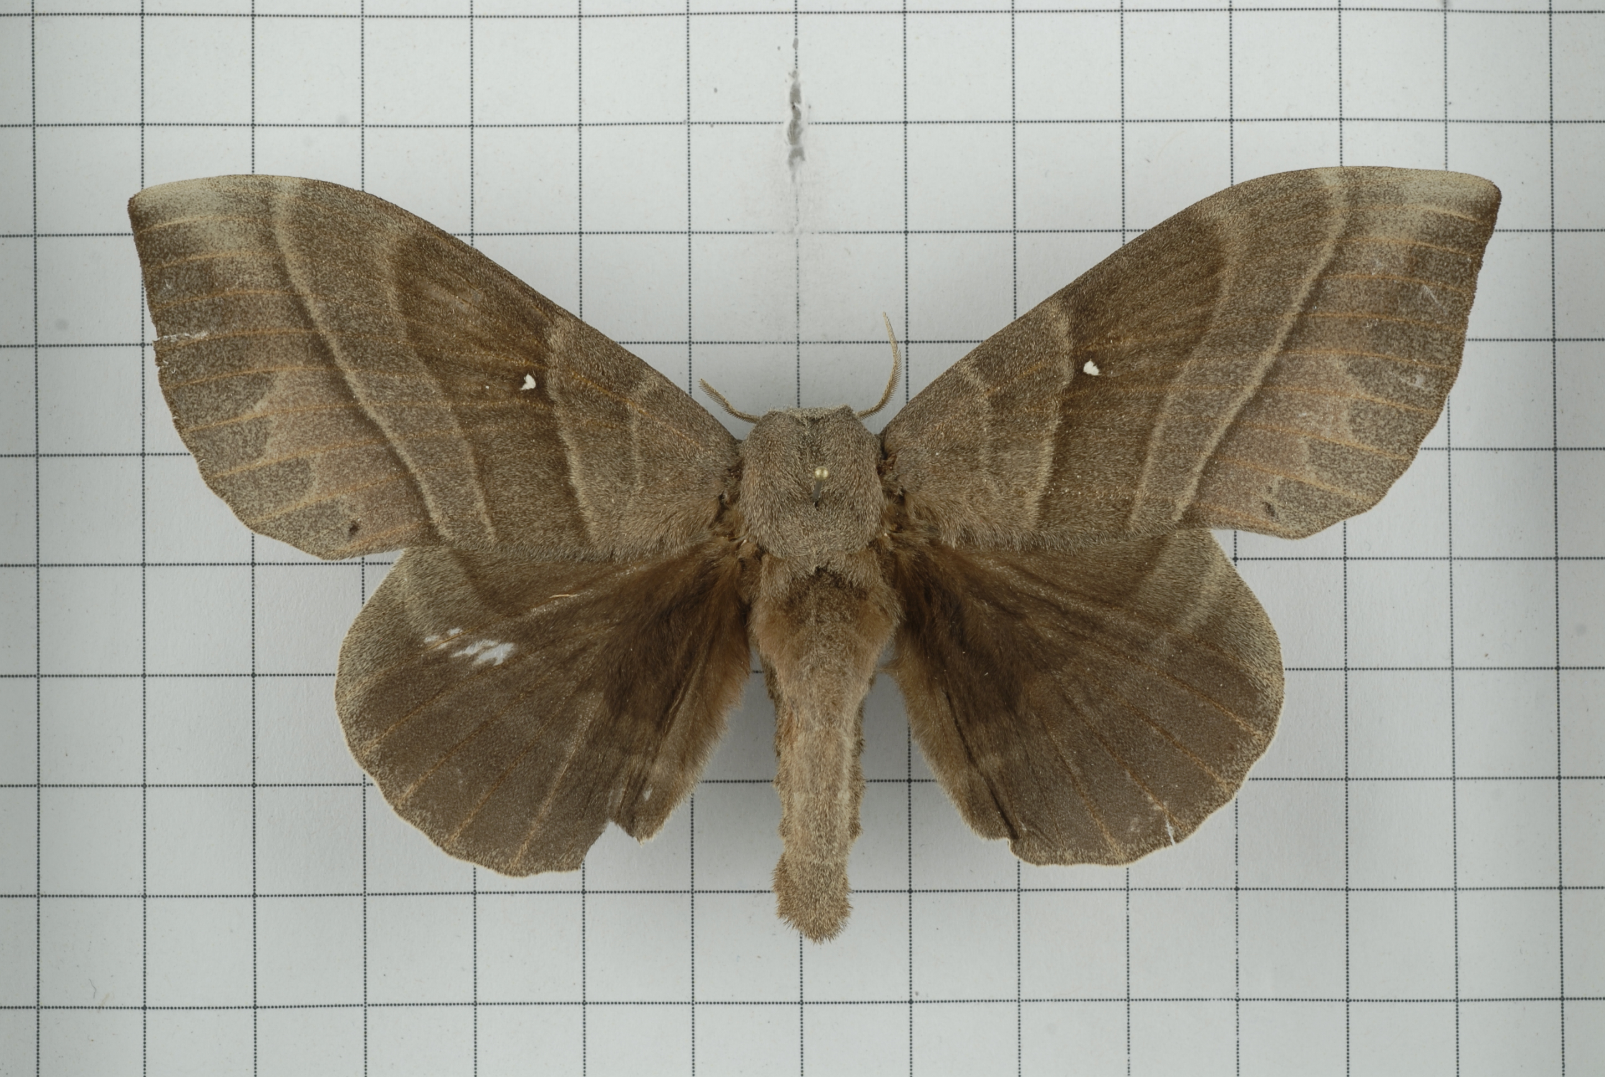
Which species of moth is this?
Lebeda nobilis nobilis
